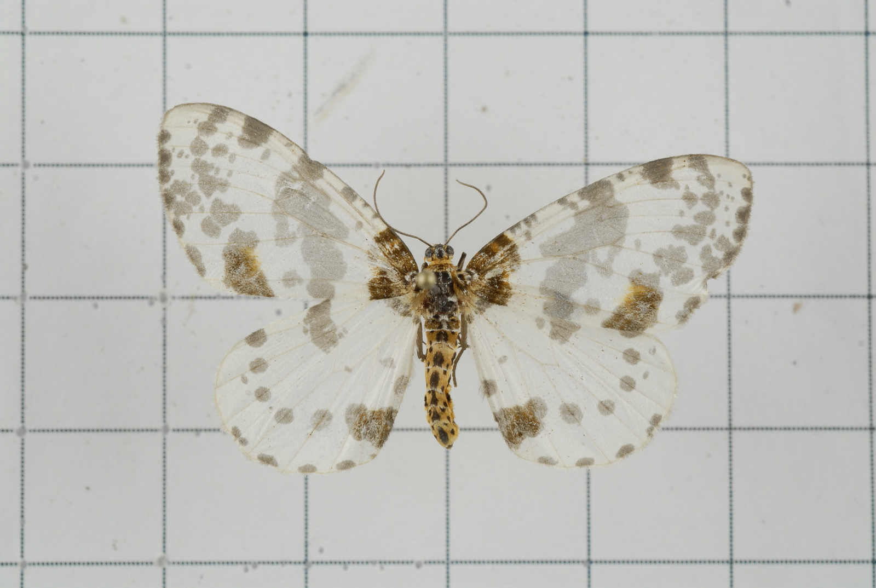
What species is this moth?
Abraxas adilluminata
